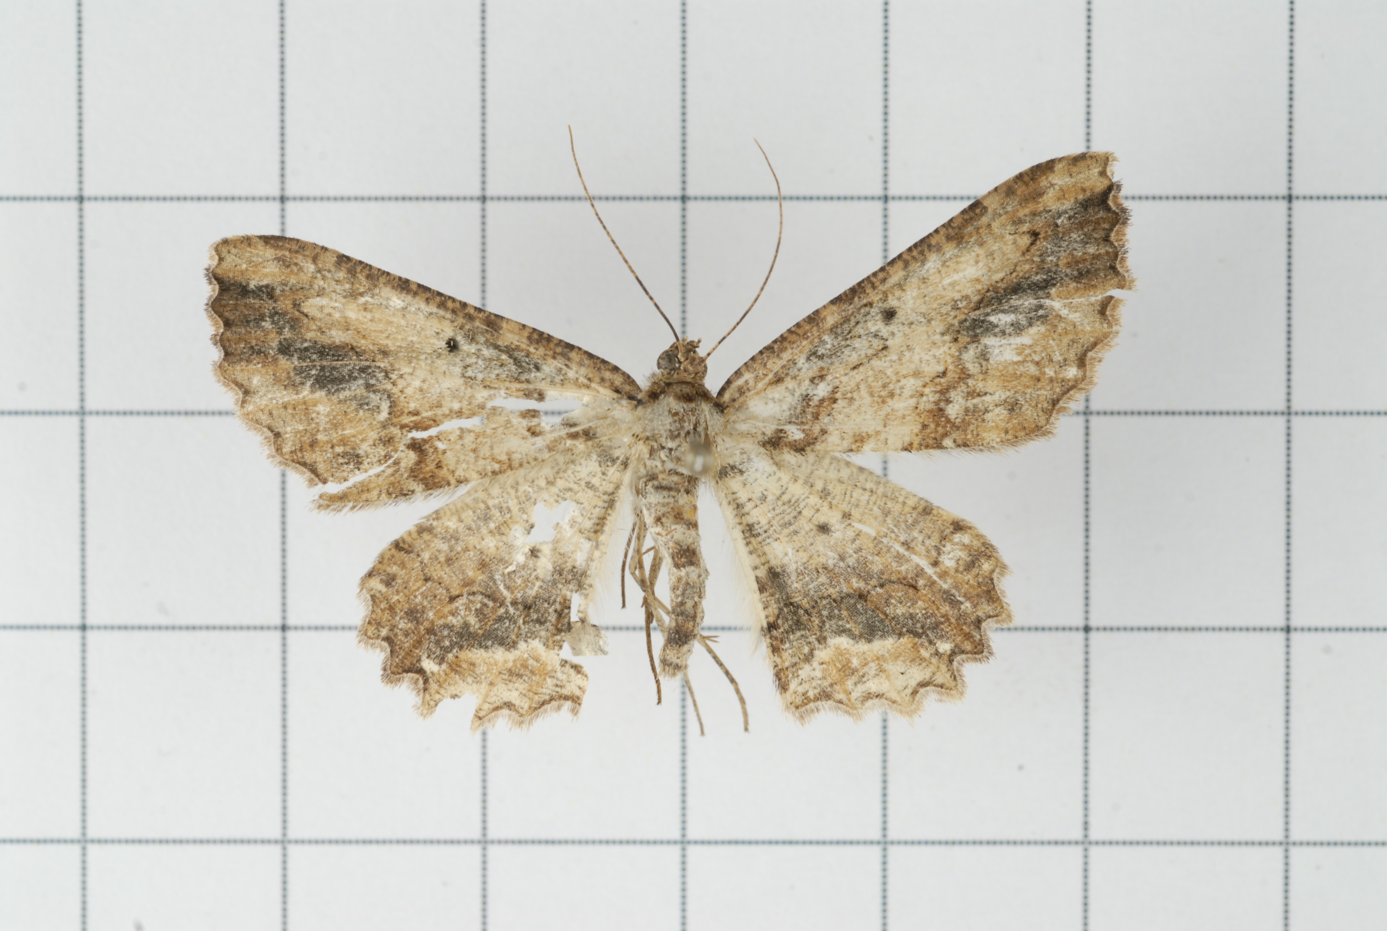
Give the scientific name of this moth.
Menophra mitsundoi
